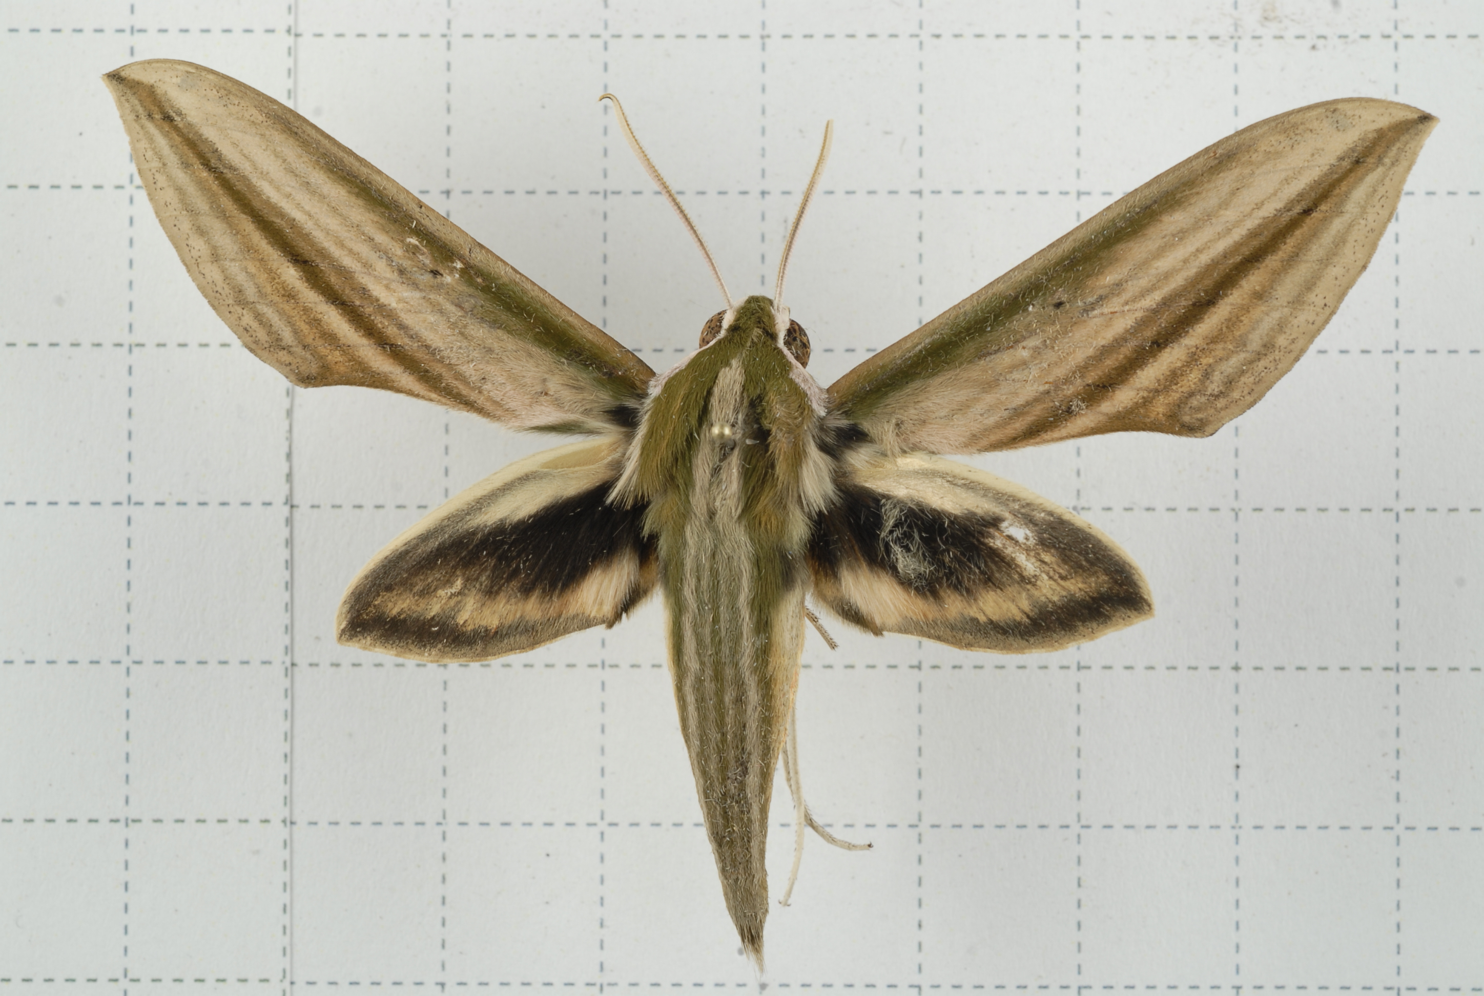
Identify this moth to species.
Cechetra lineosa
